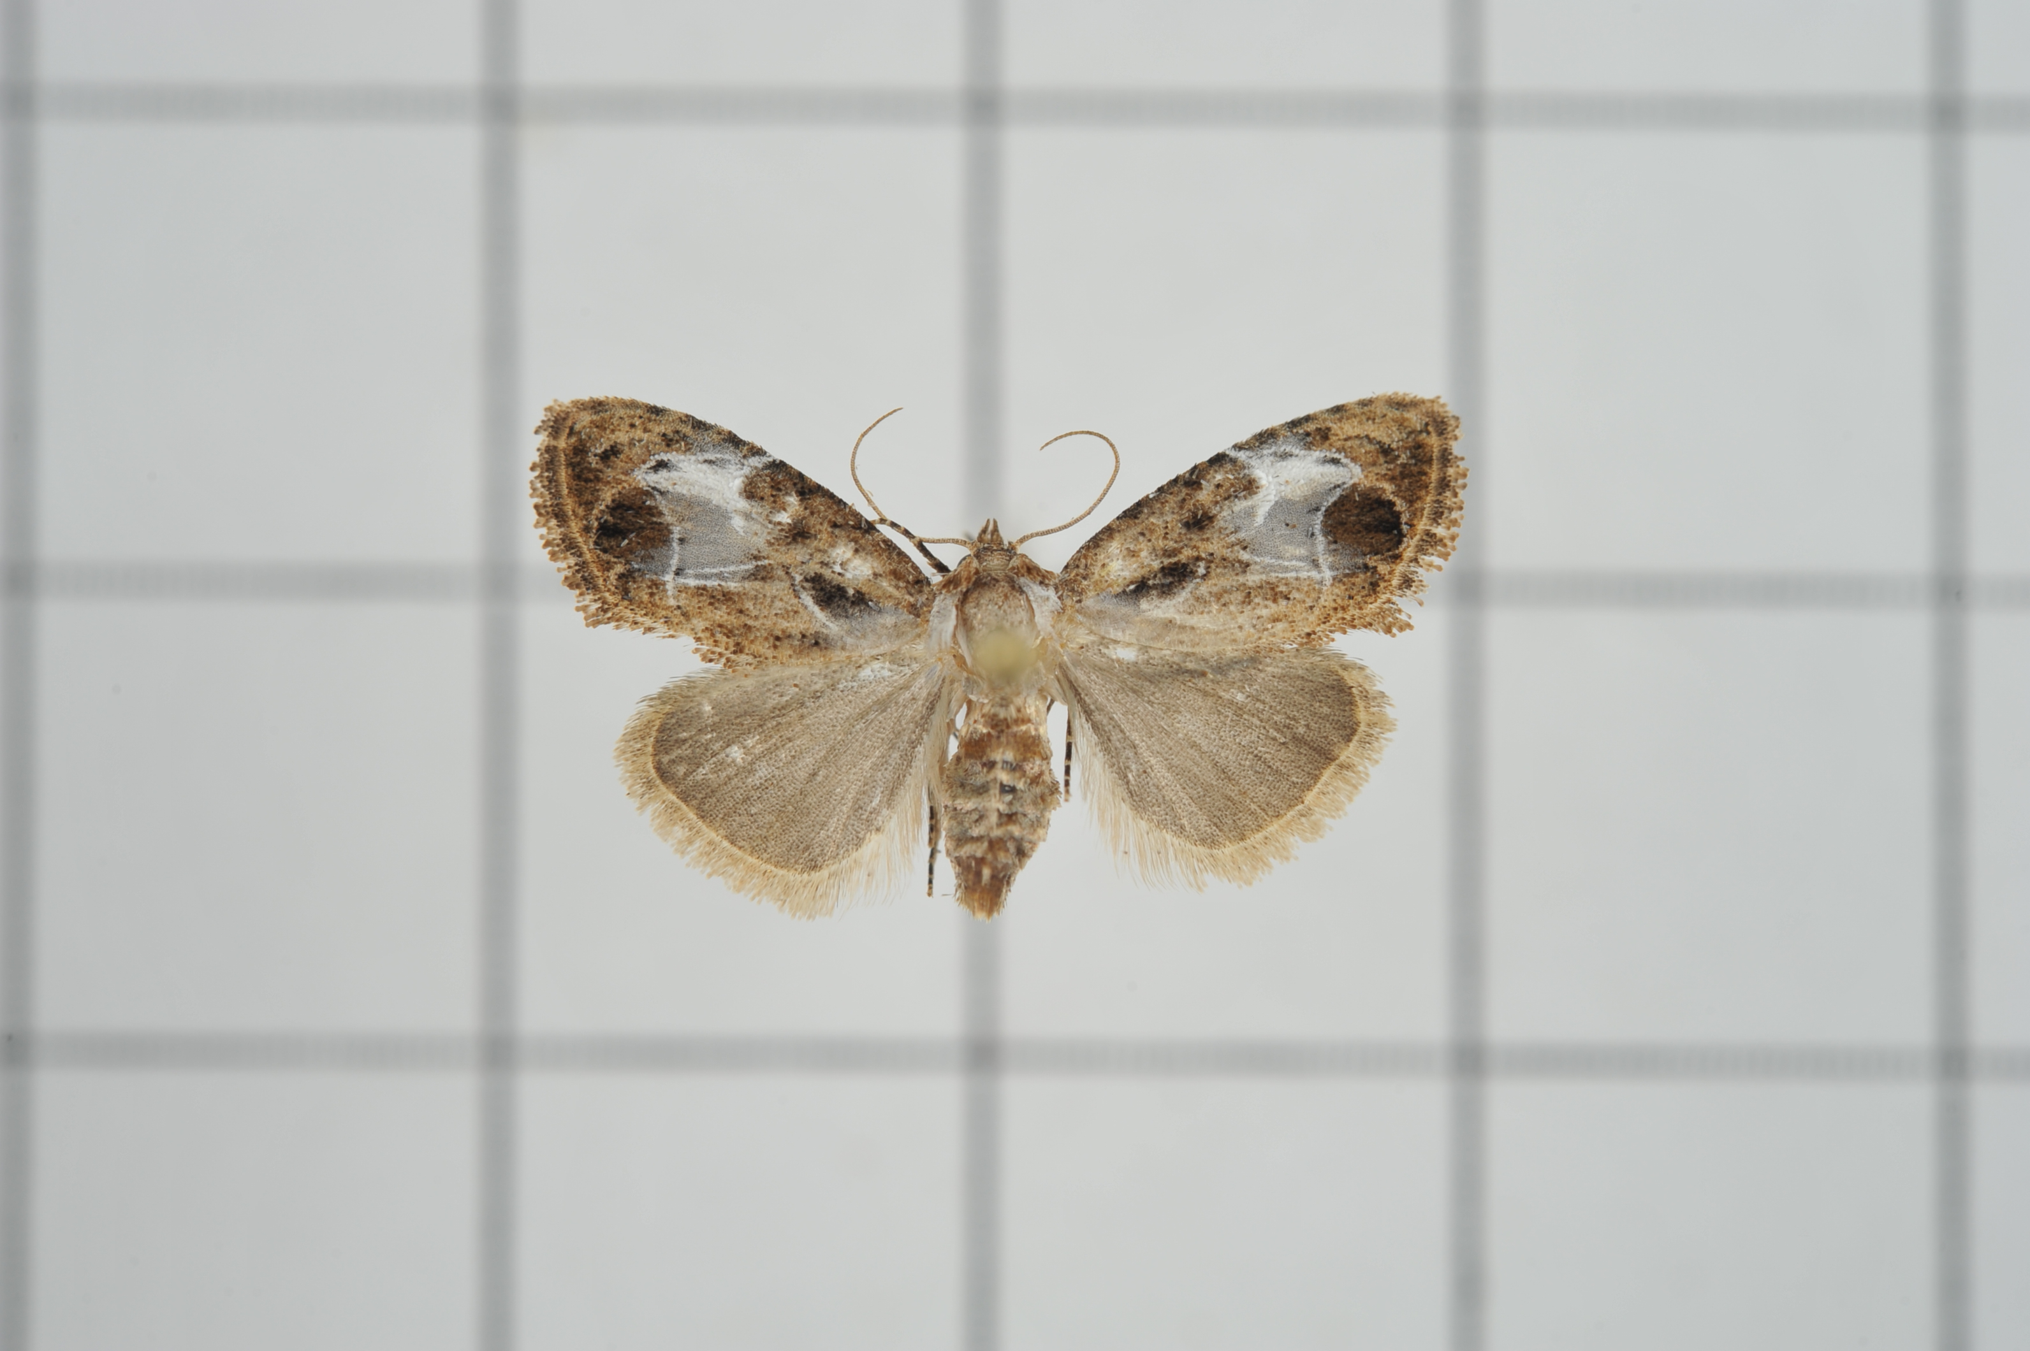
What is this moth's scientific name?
Evonima aperta
